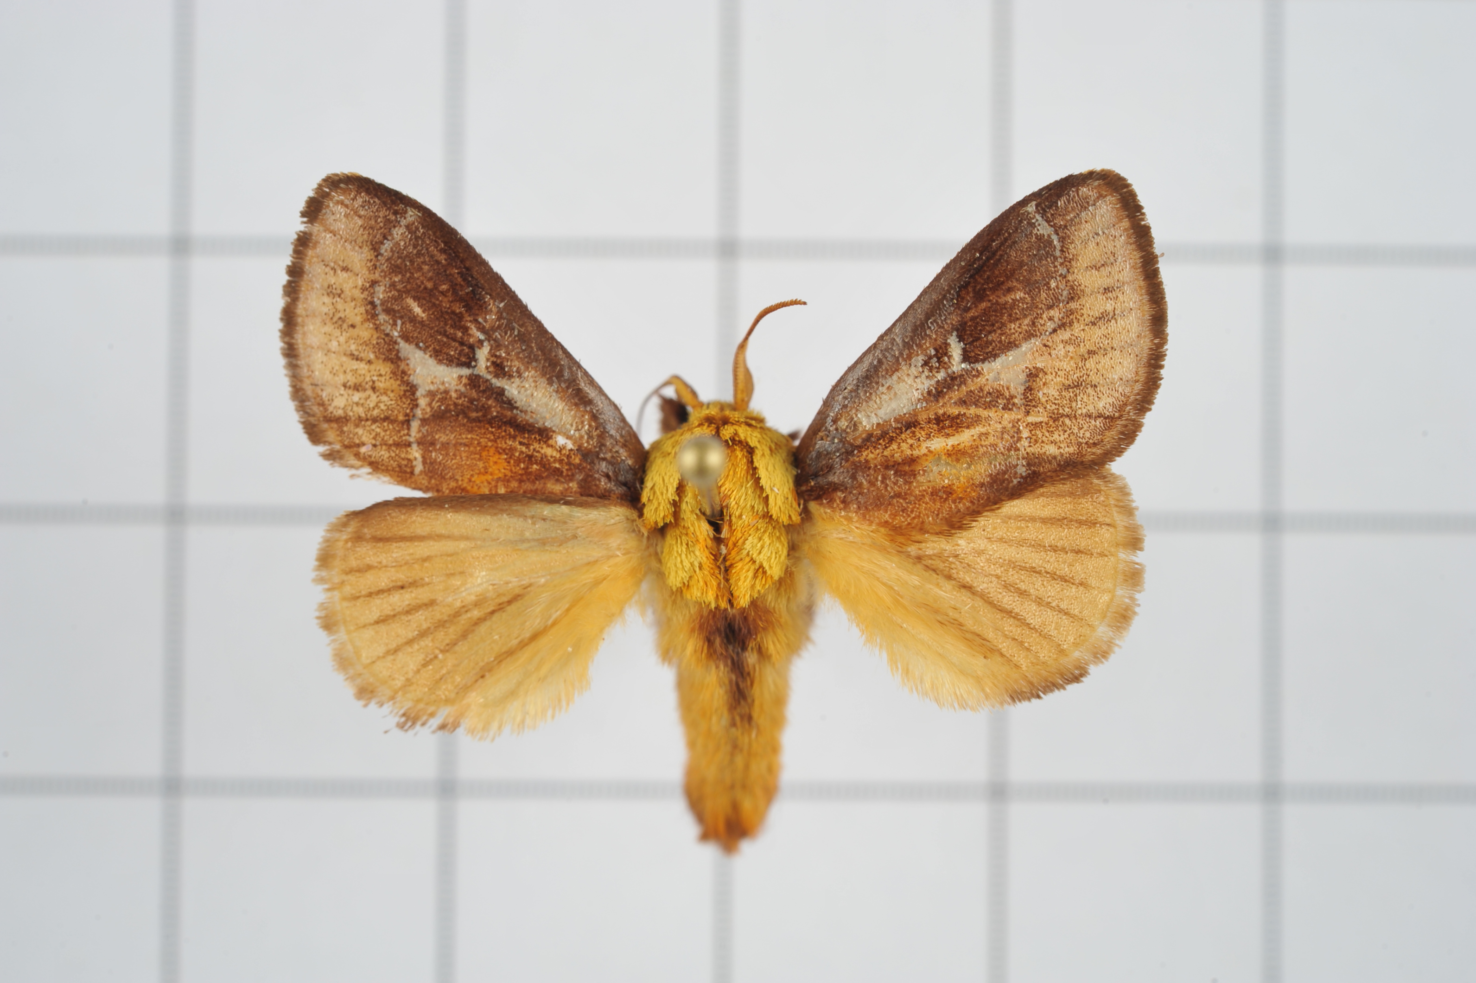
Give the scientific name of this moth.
Miresa fulgida
